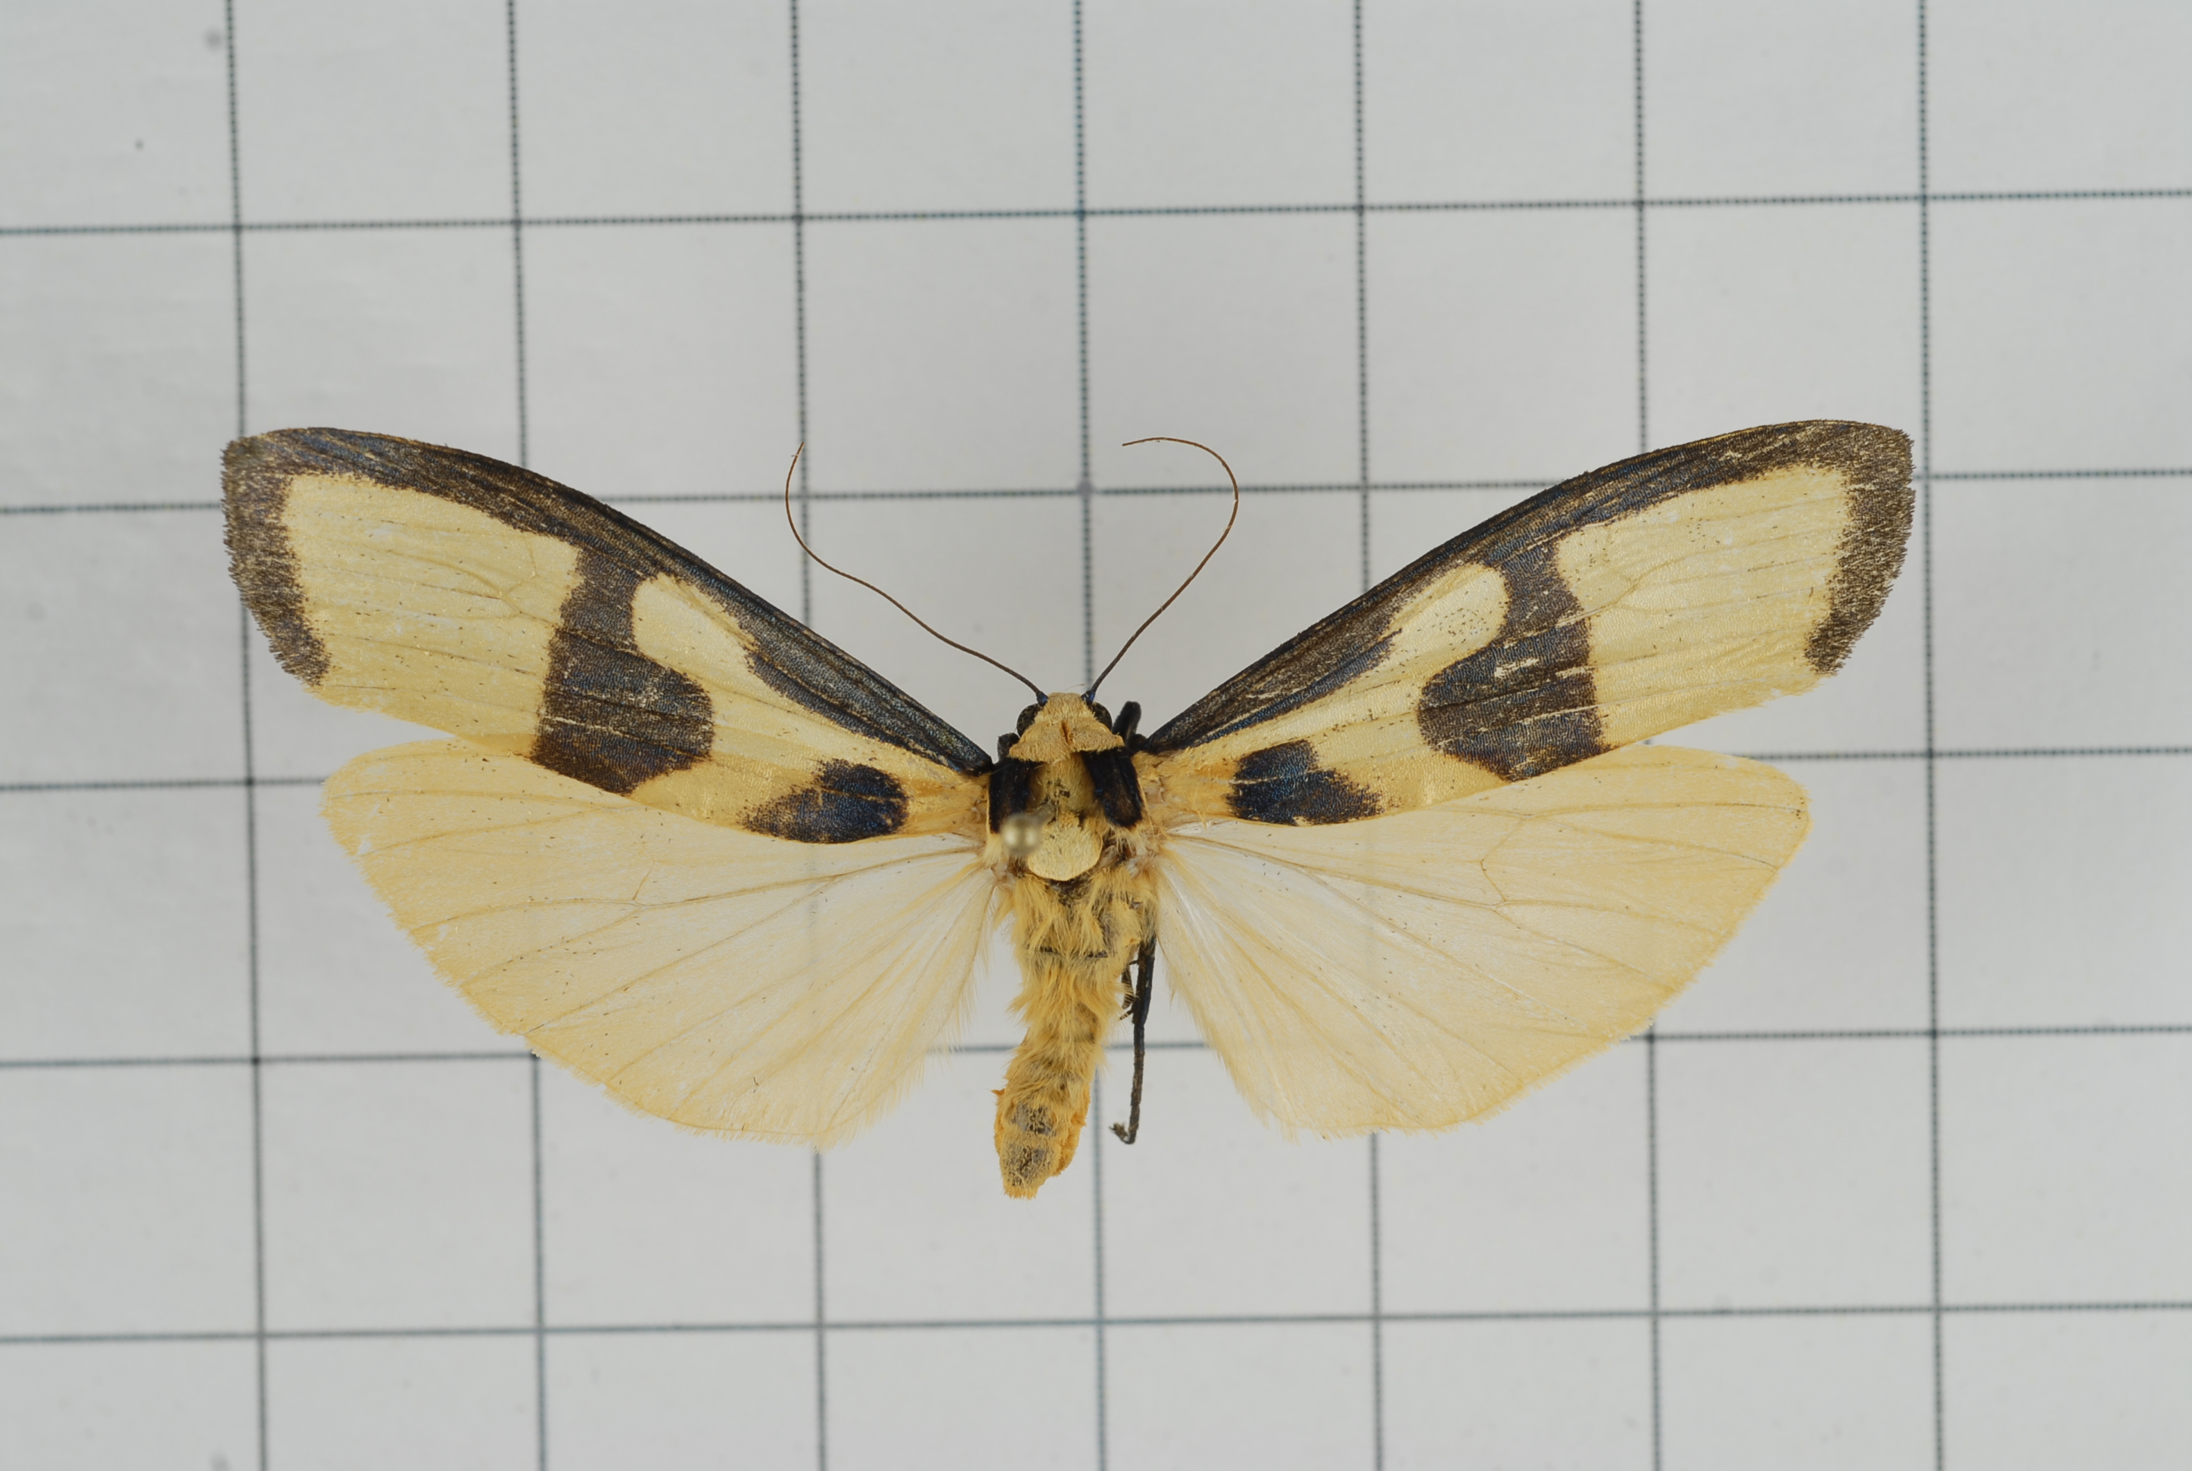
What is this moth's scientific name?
Chrysaeglia magnifica
